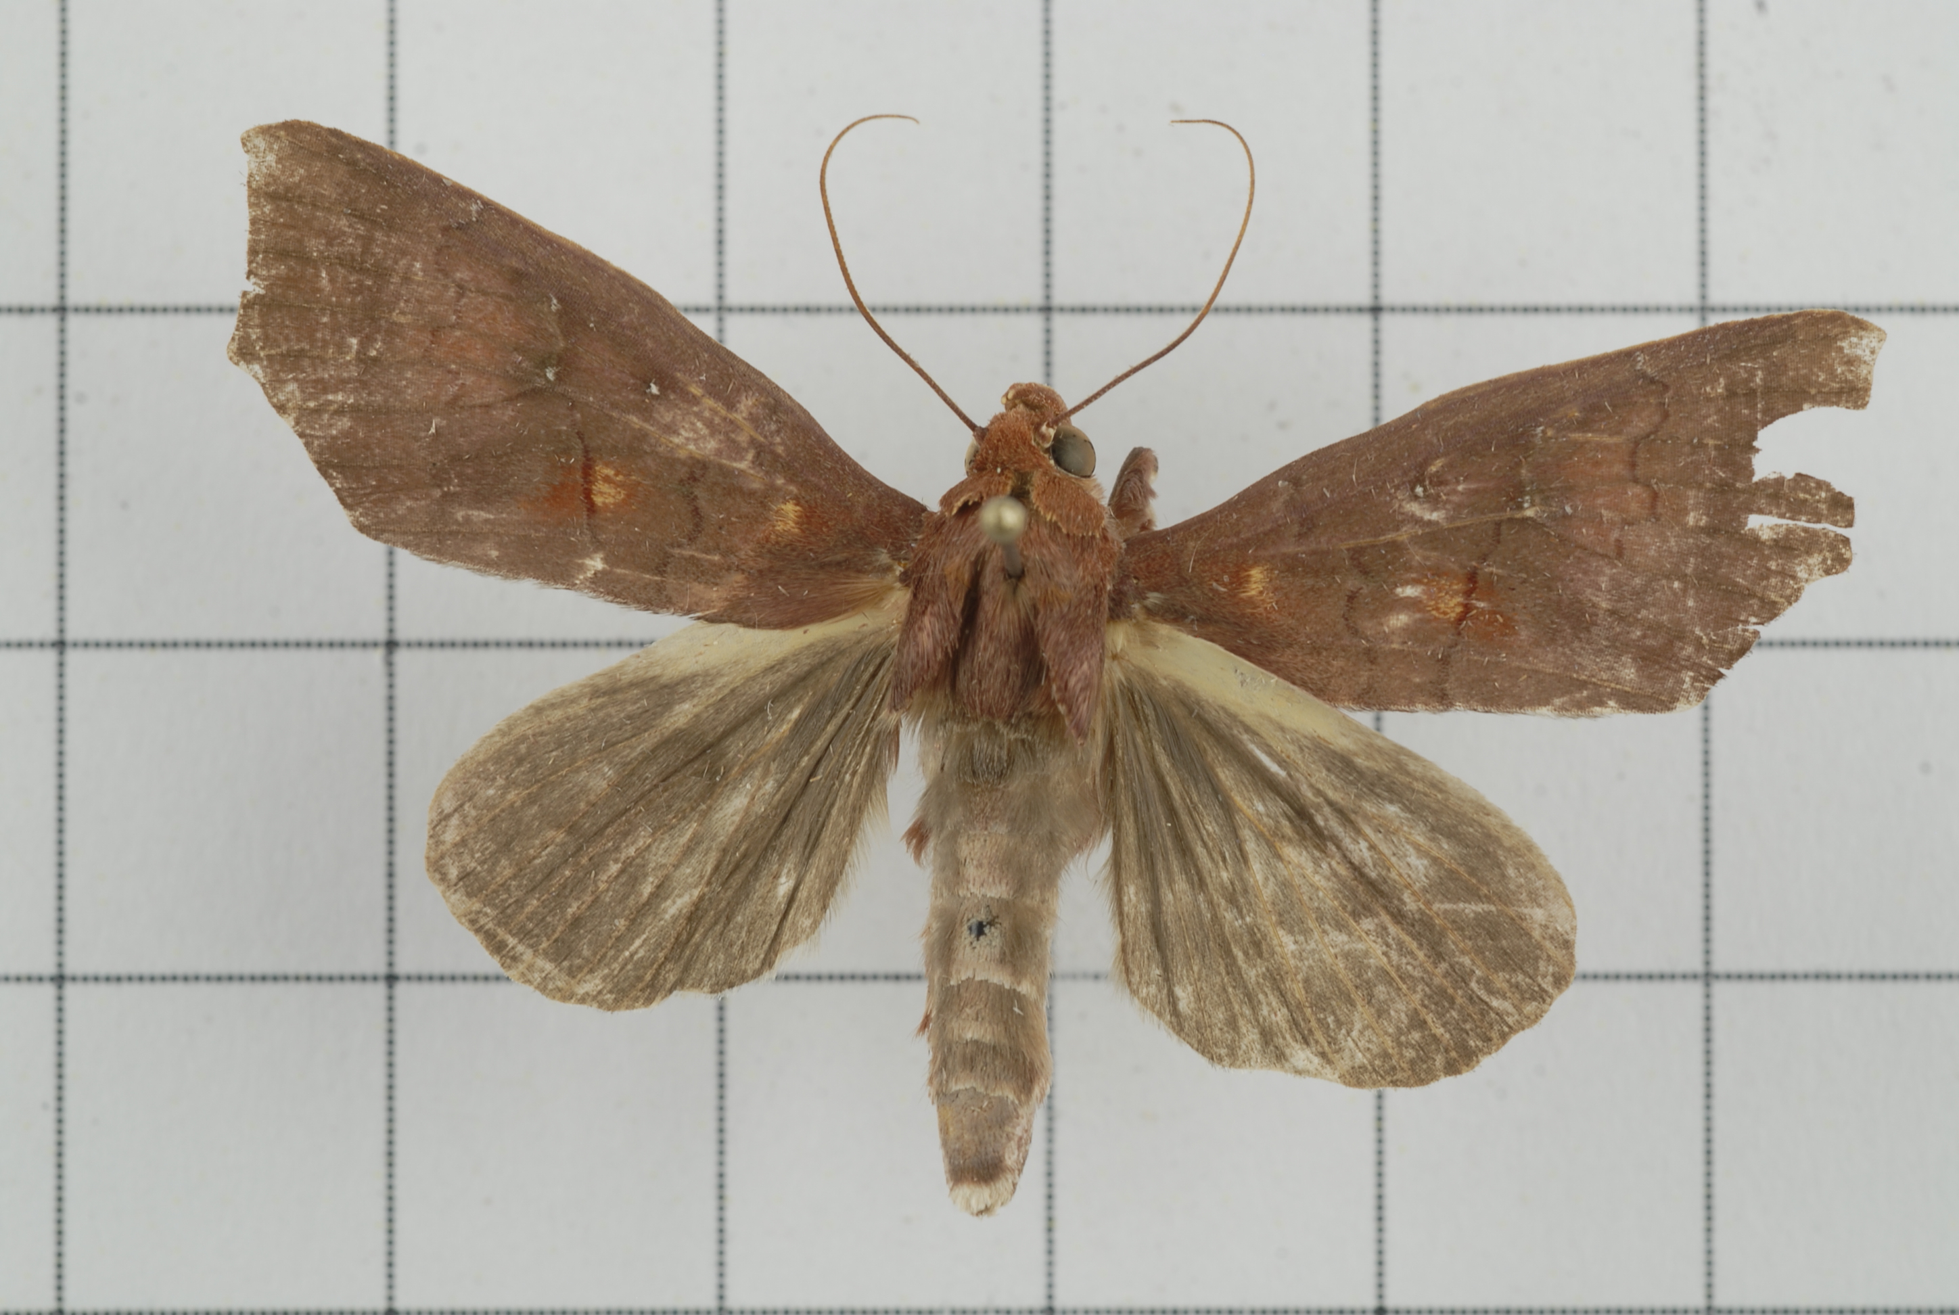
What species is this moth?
Rusicada privata
